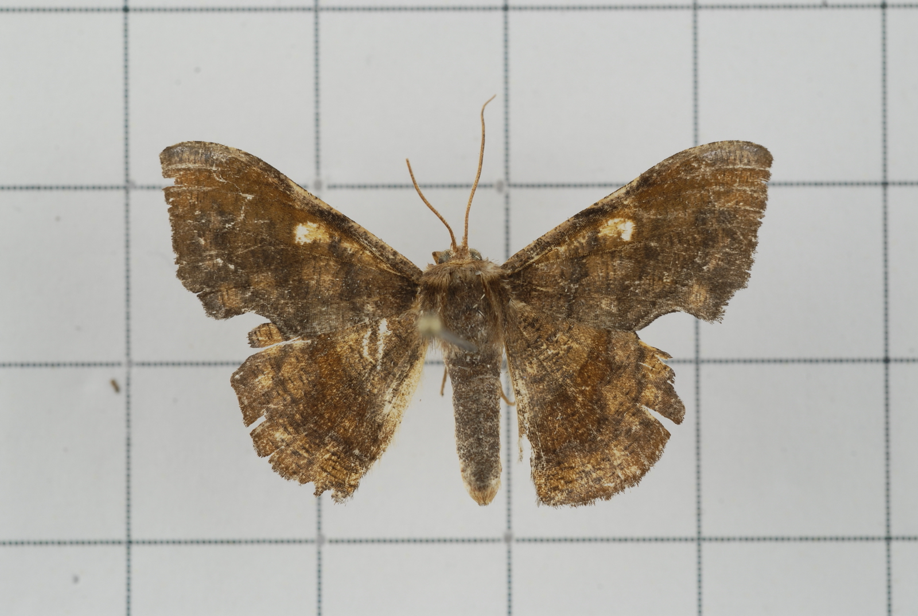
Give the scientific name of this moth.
Fascellina chromataria
